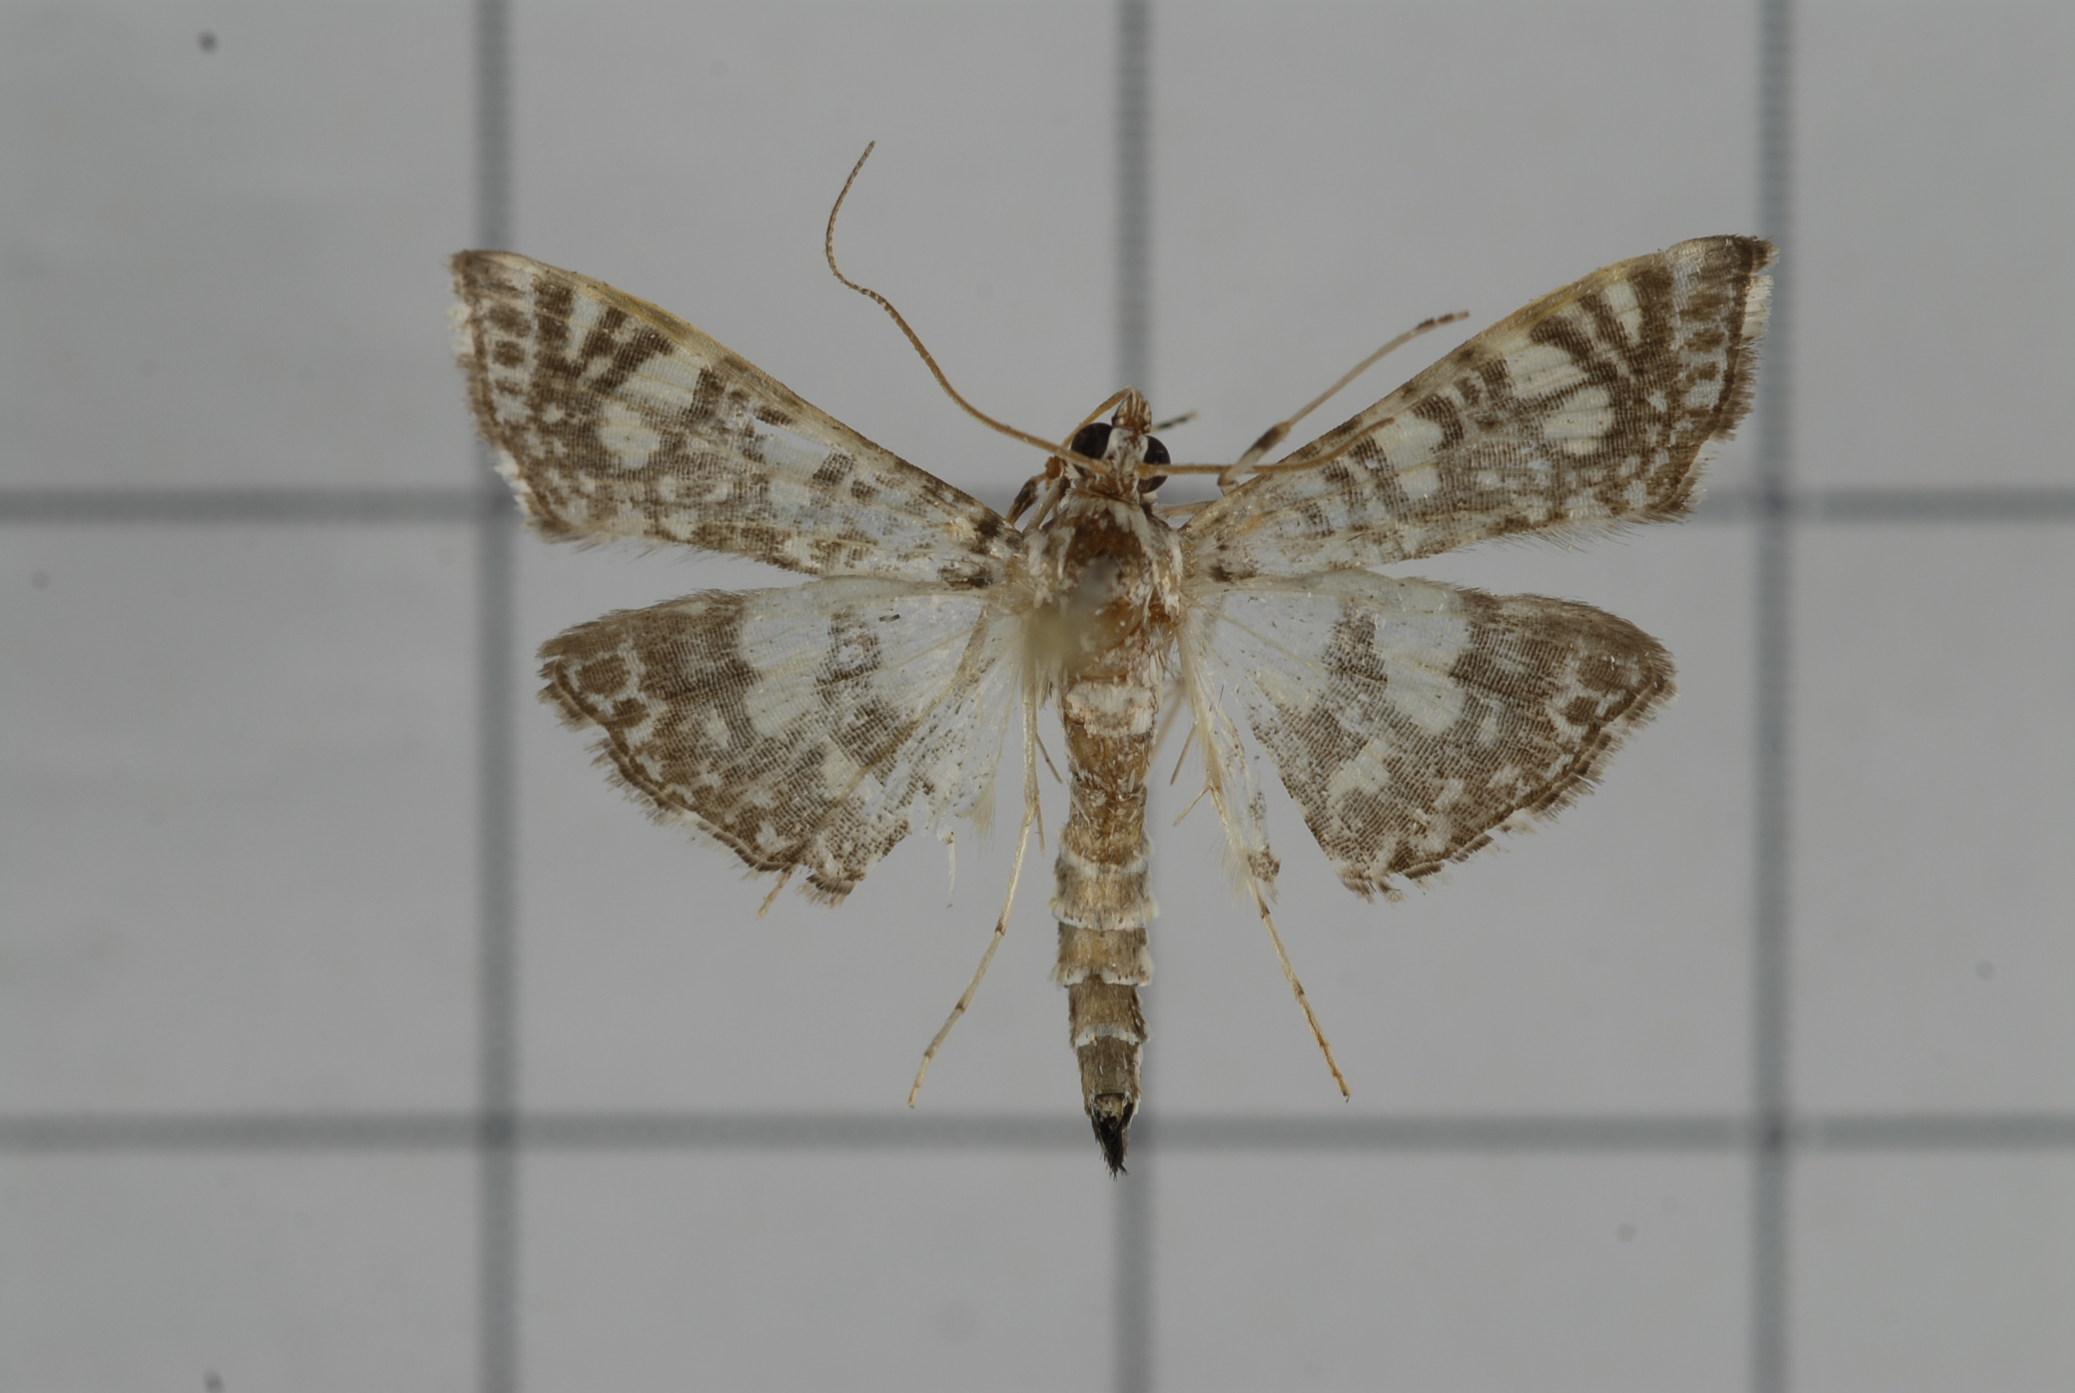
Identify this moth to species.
Chabulina onychinalis
